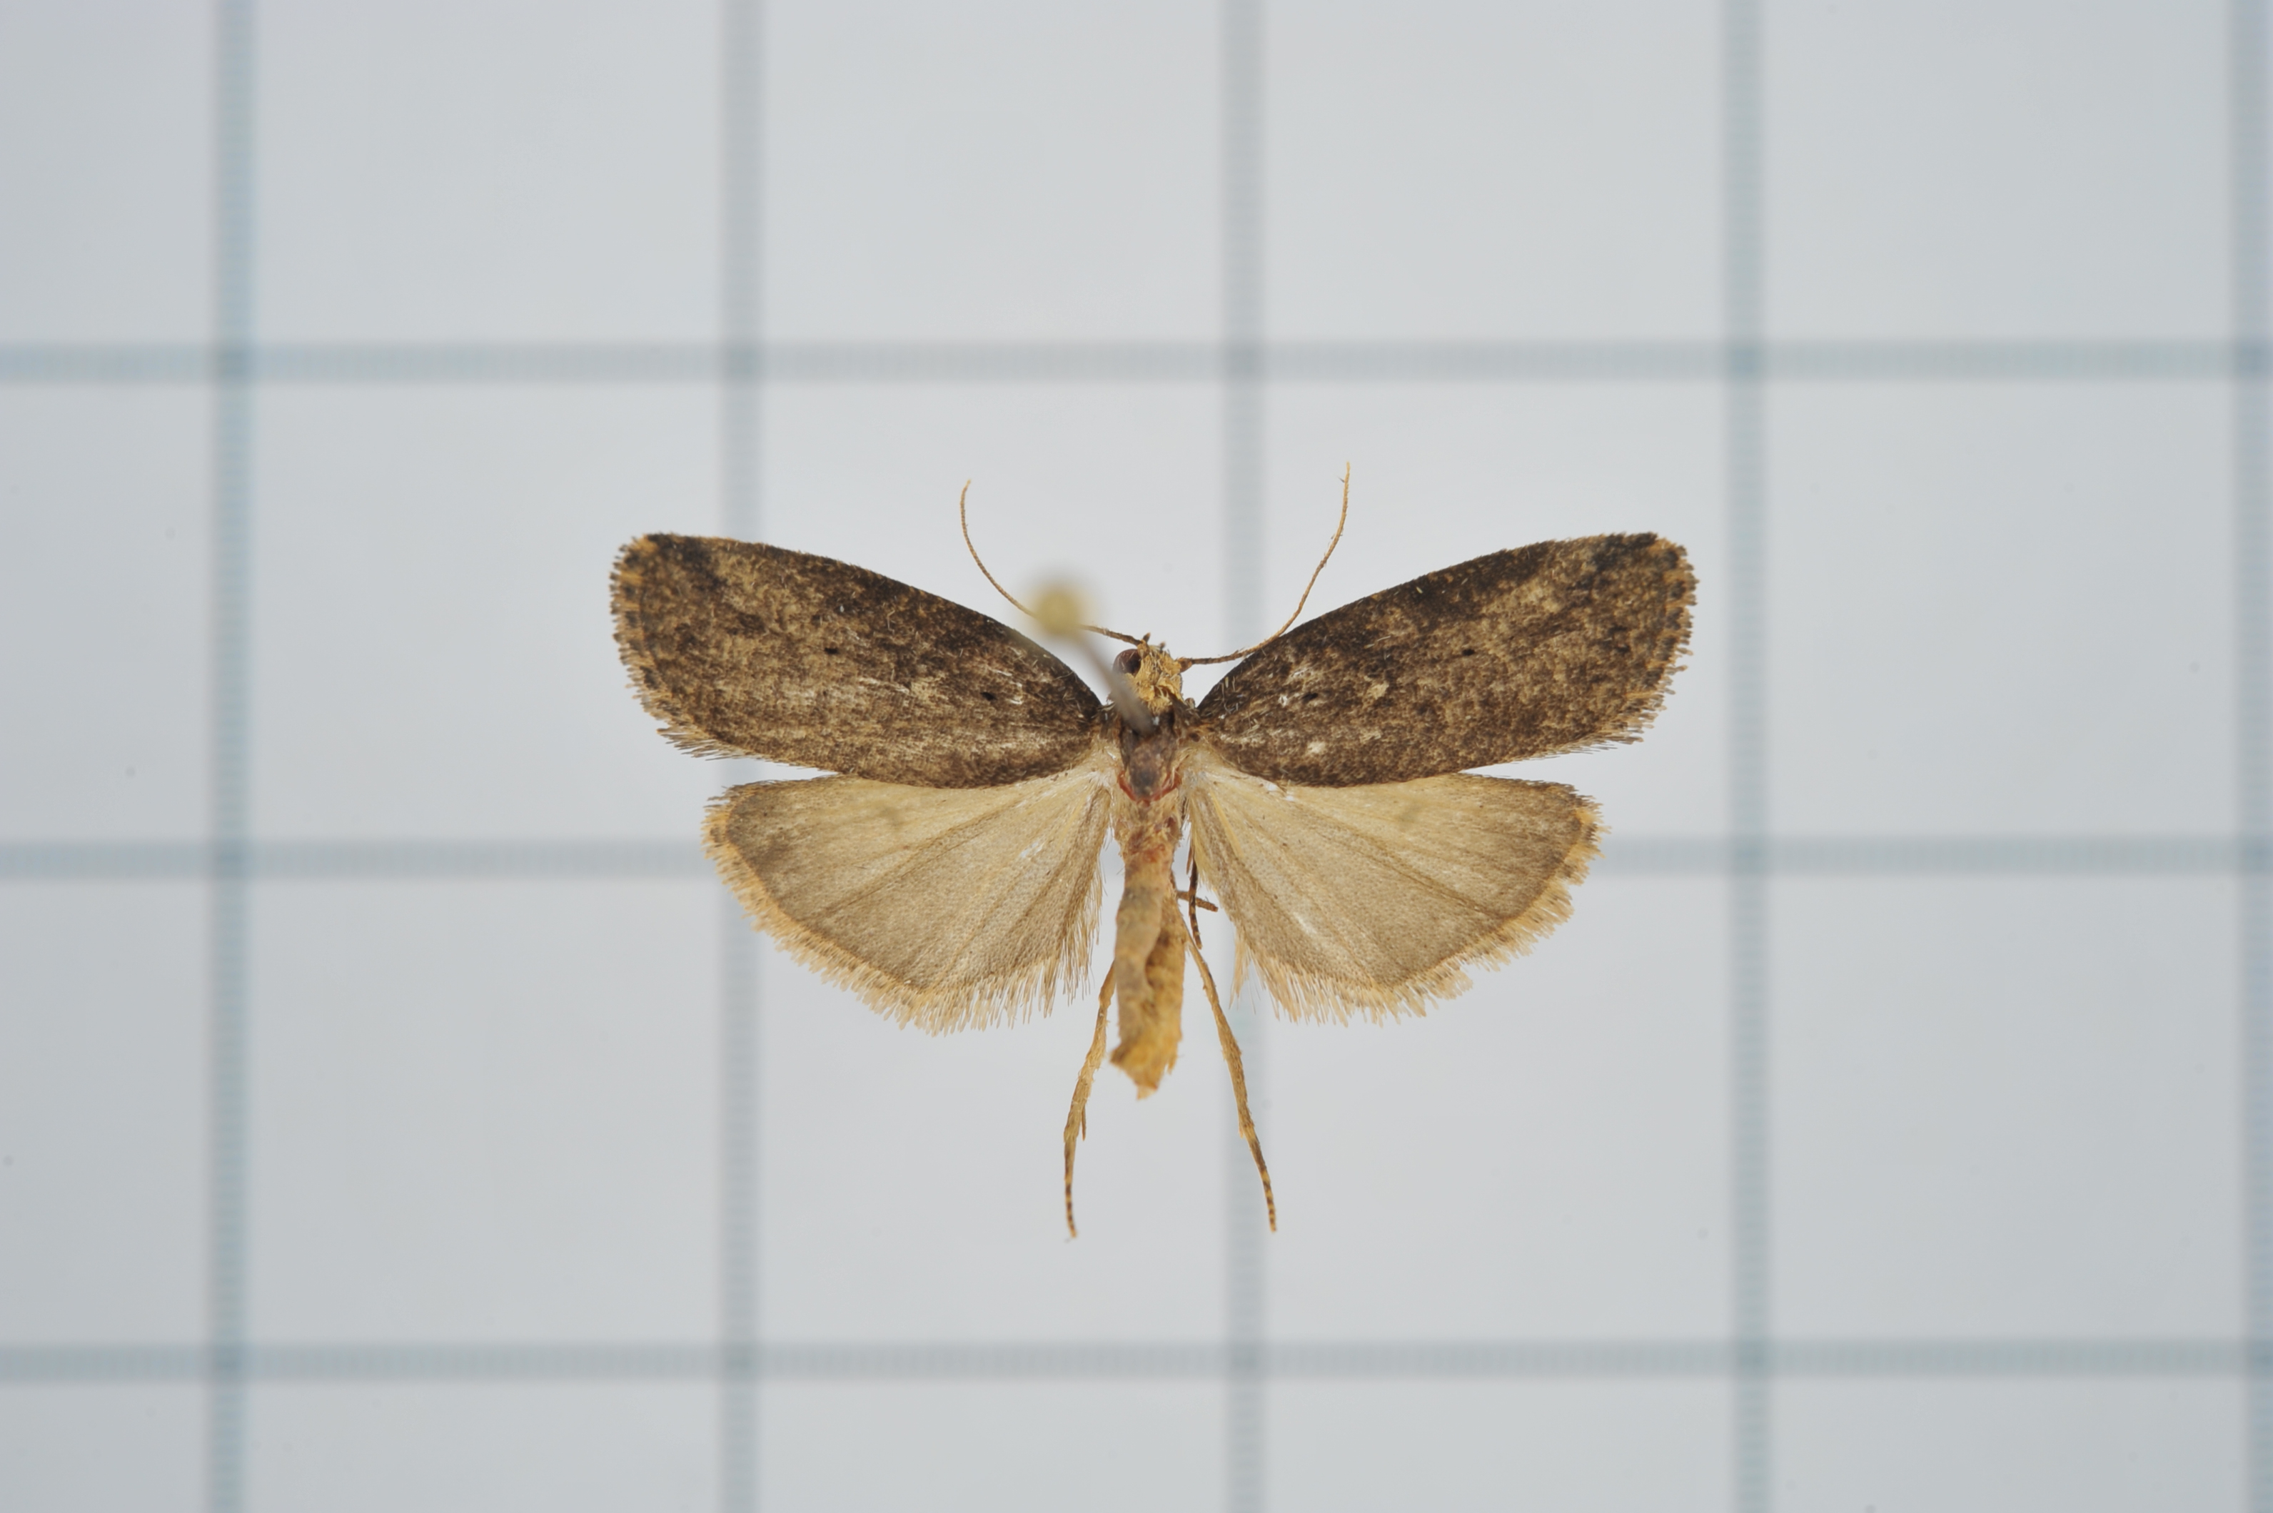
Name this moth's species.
Eugoa brunnea
